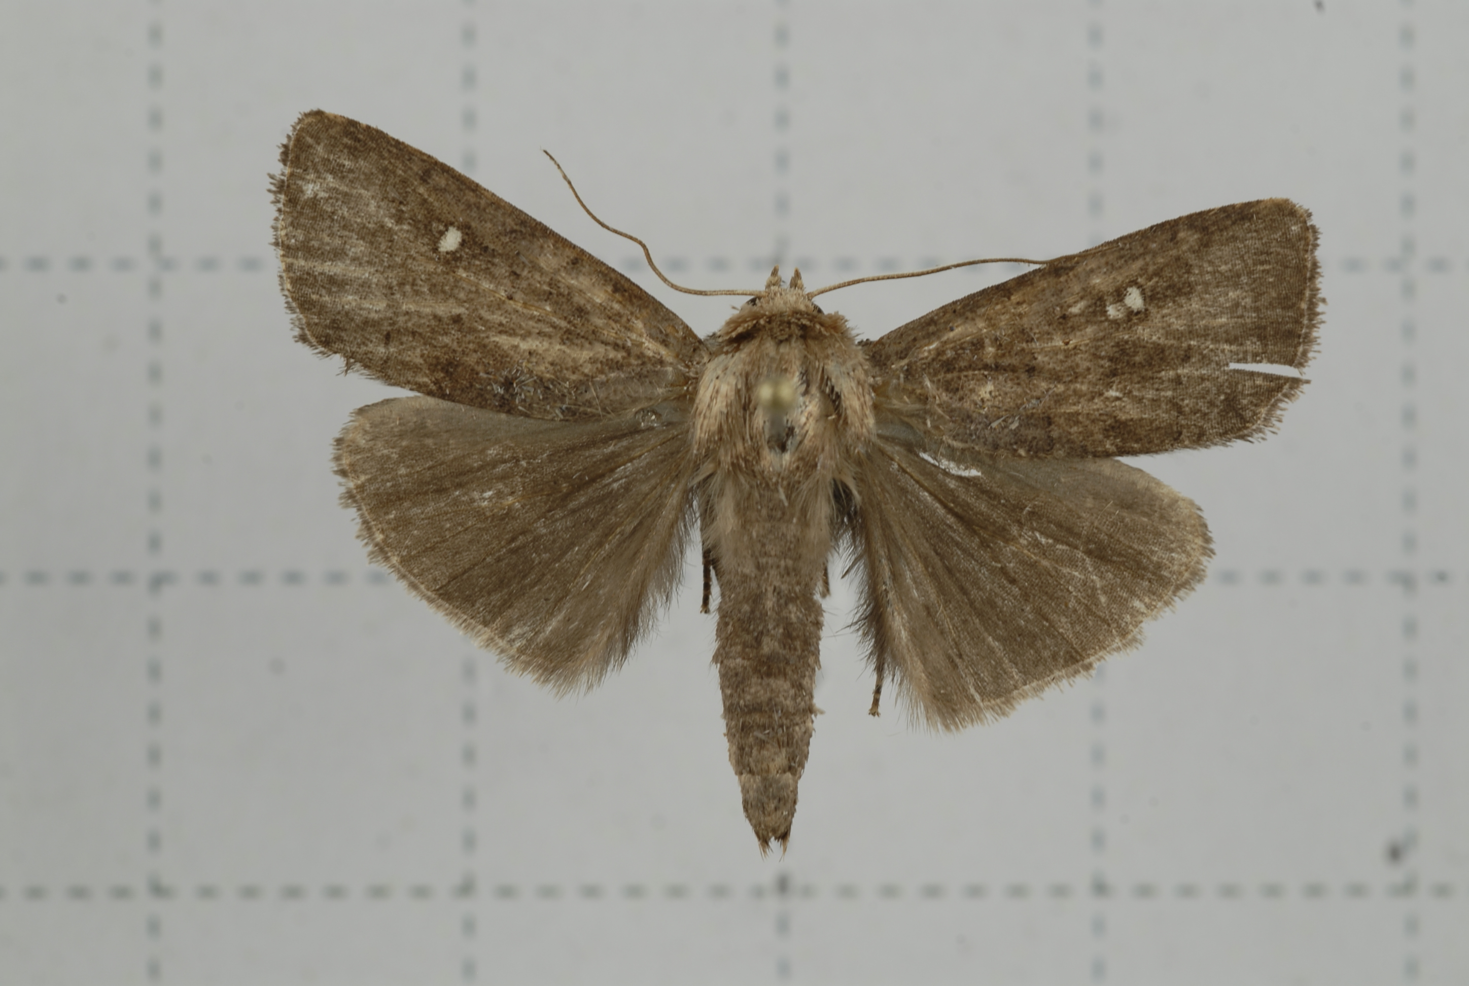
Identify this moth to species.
Athetis brunneolineosa
